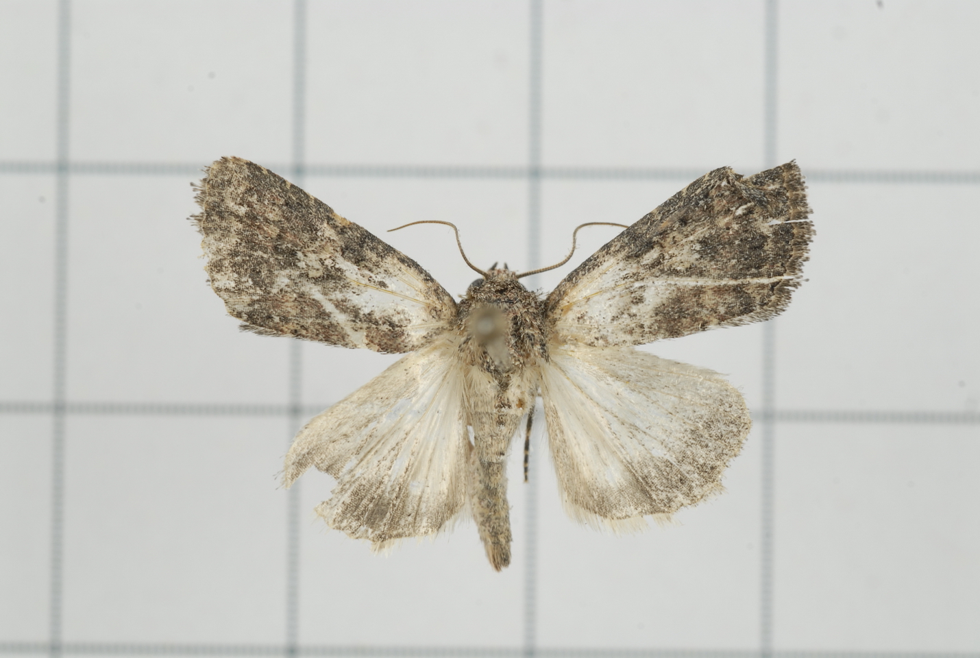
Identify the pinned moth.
Condica serva
